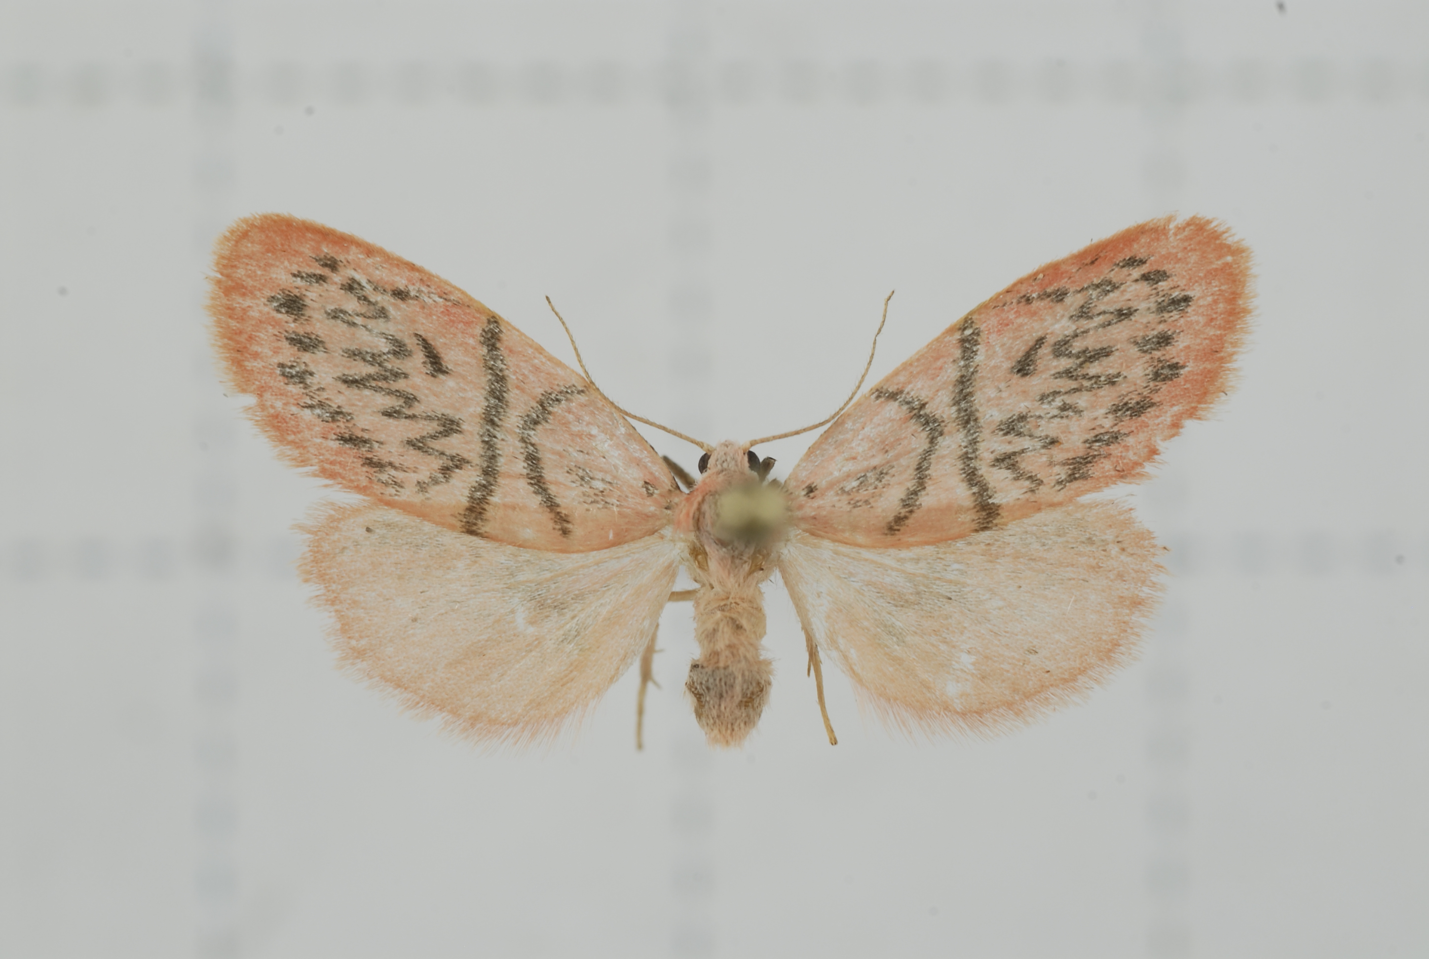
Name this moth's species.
Sesapa koshunica
